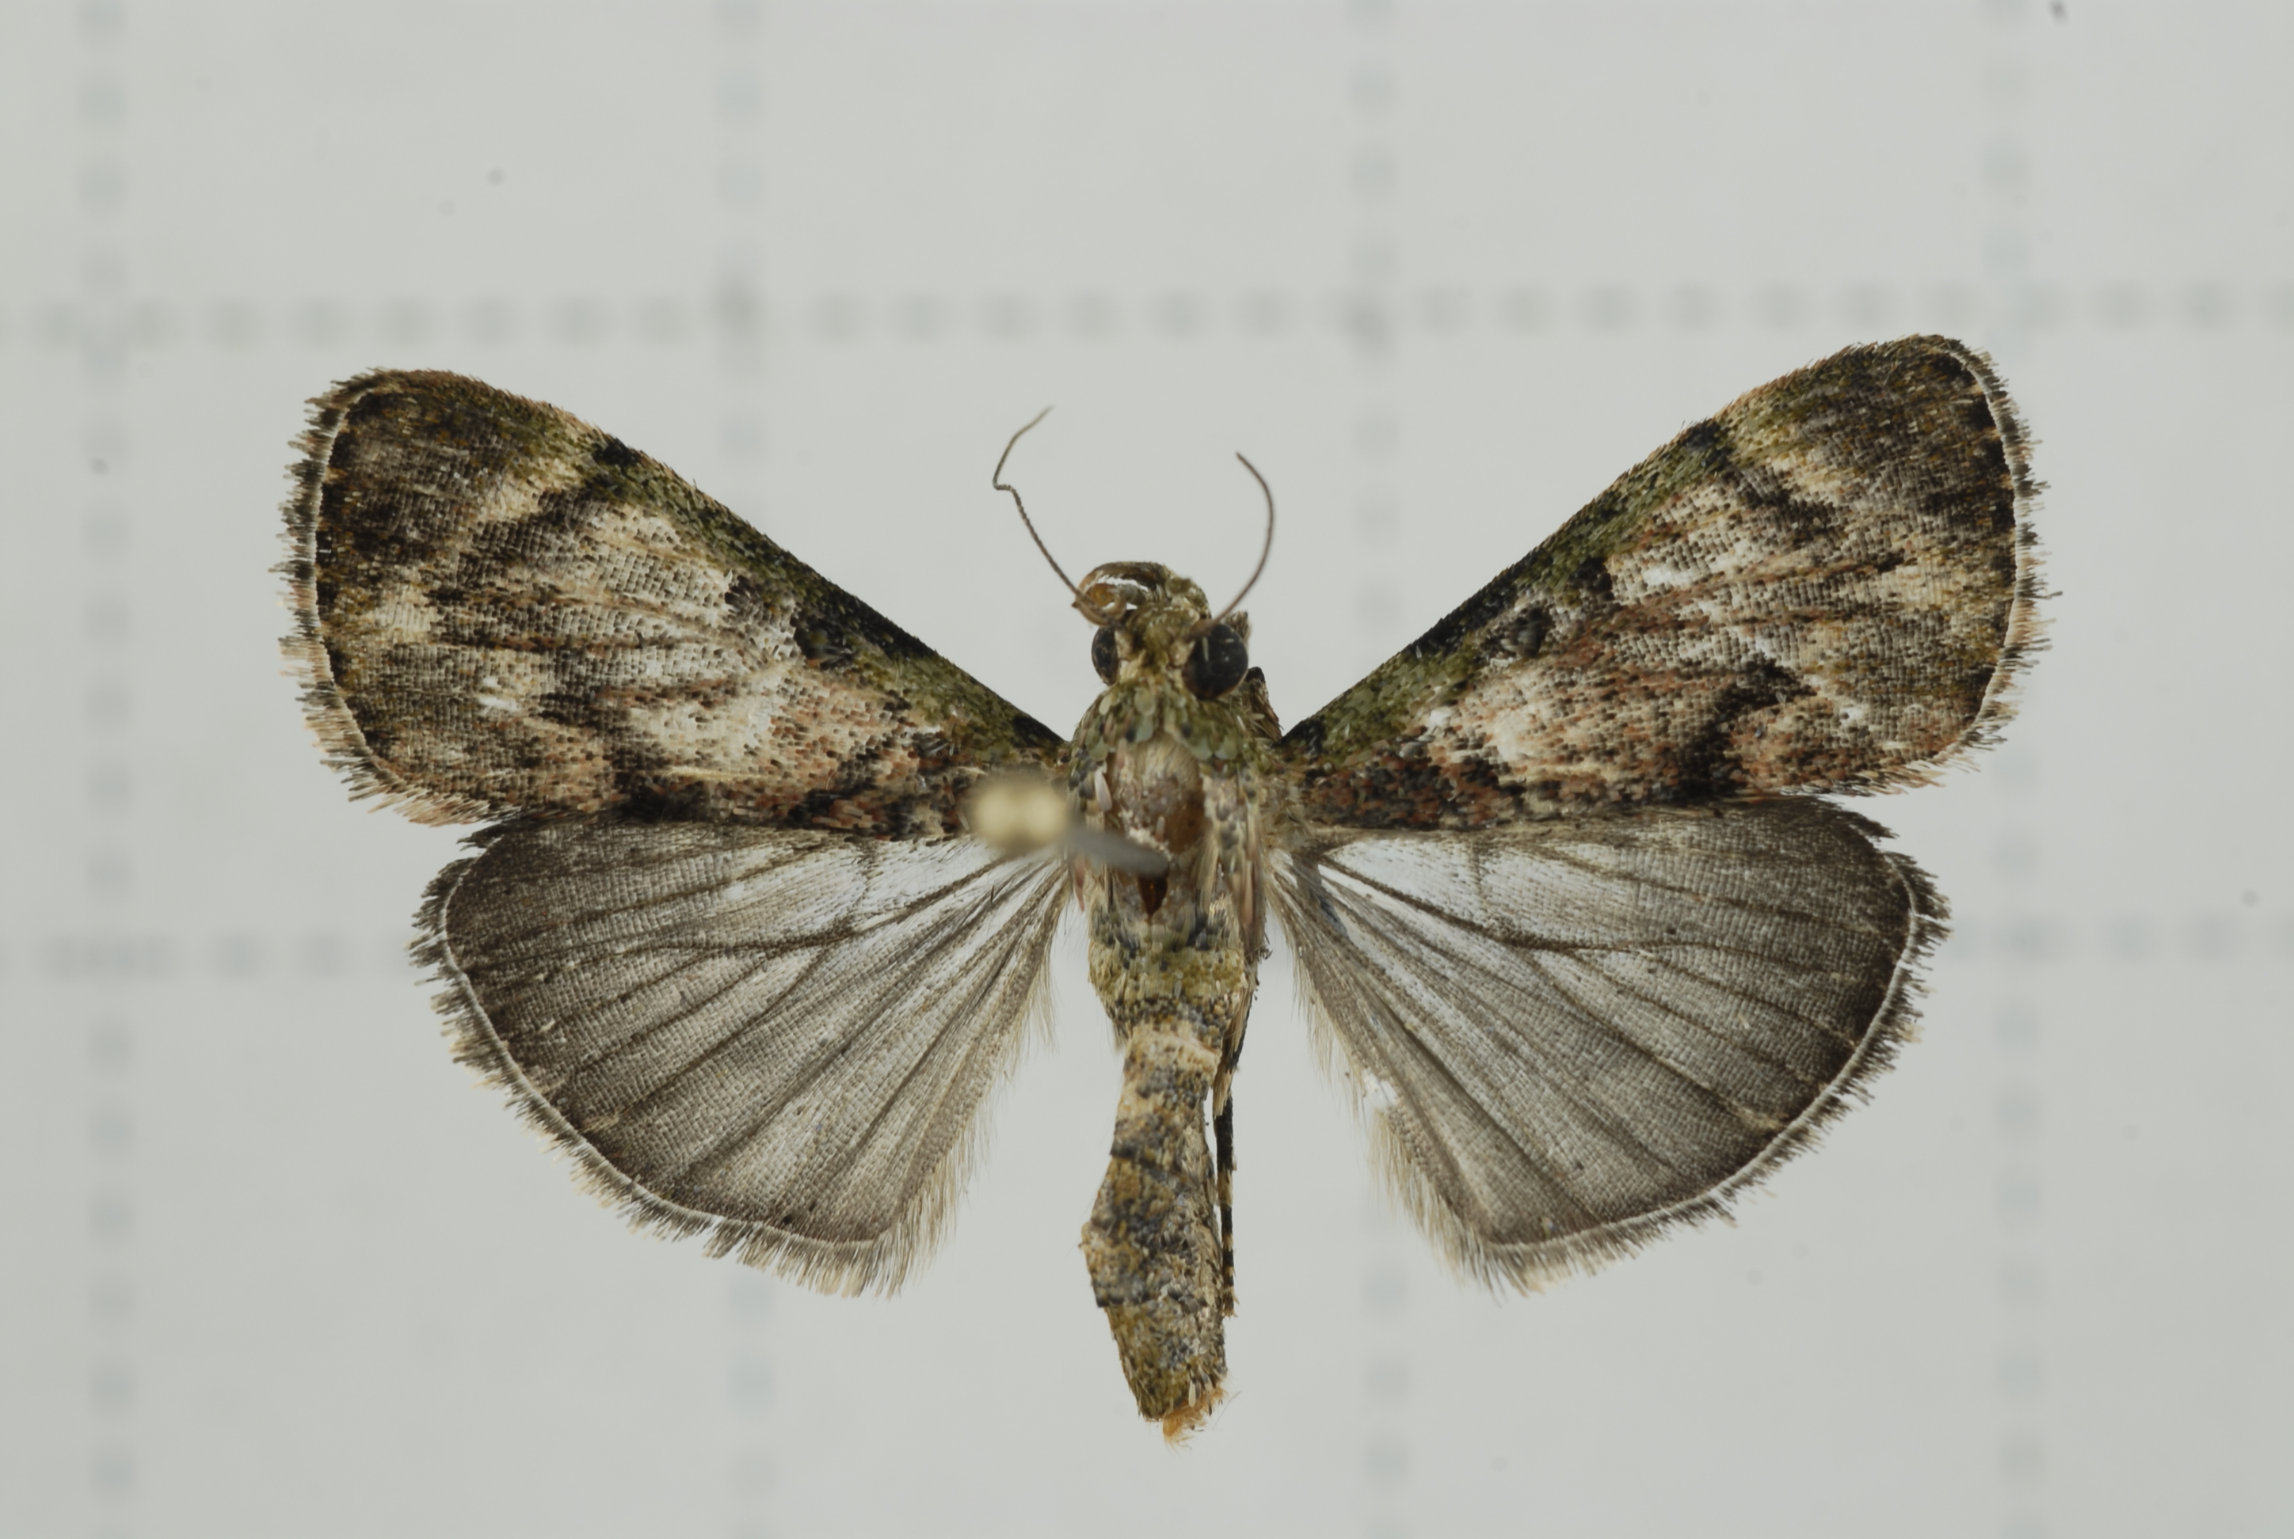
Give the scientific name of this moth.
Lamida obscura
